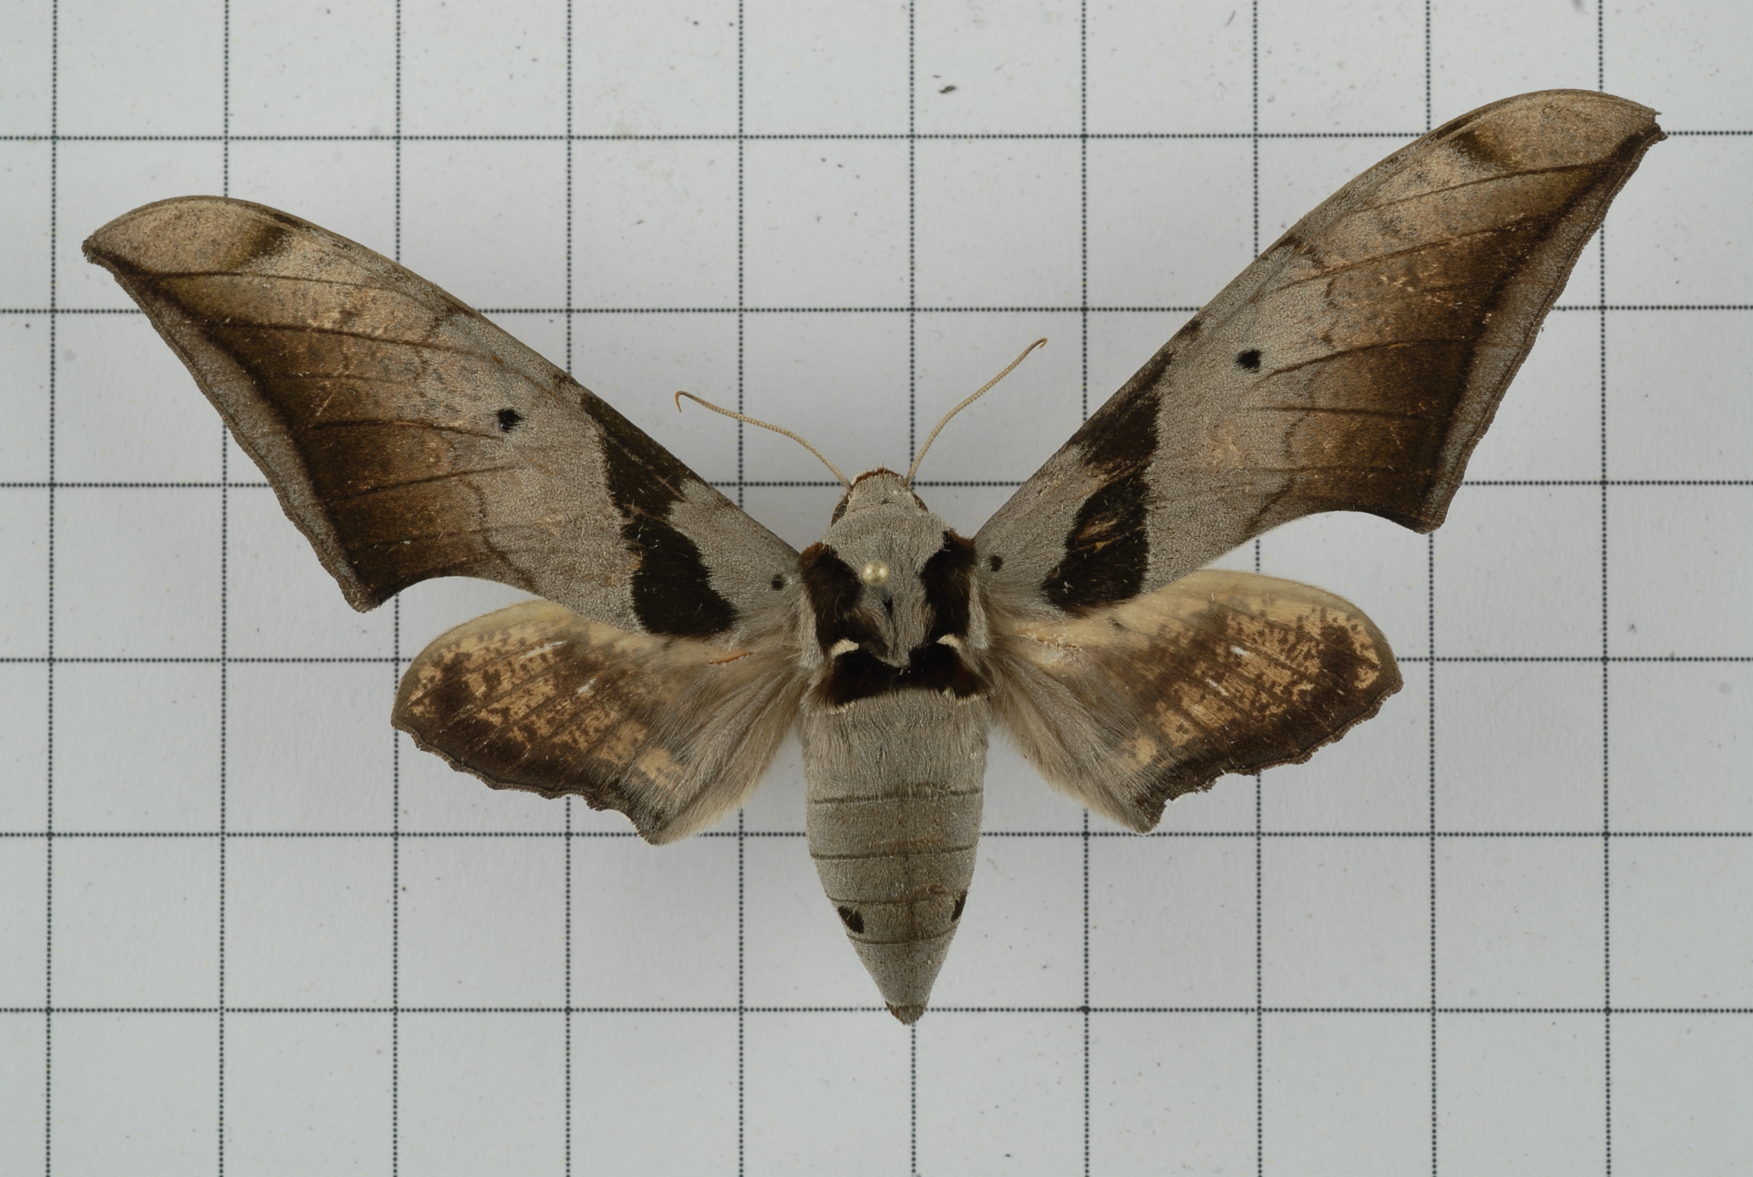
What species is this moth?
Ambulyx japonica angustifasciata
